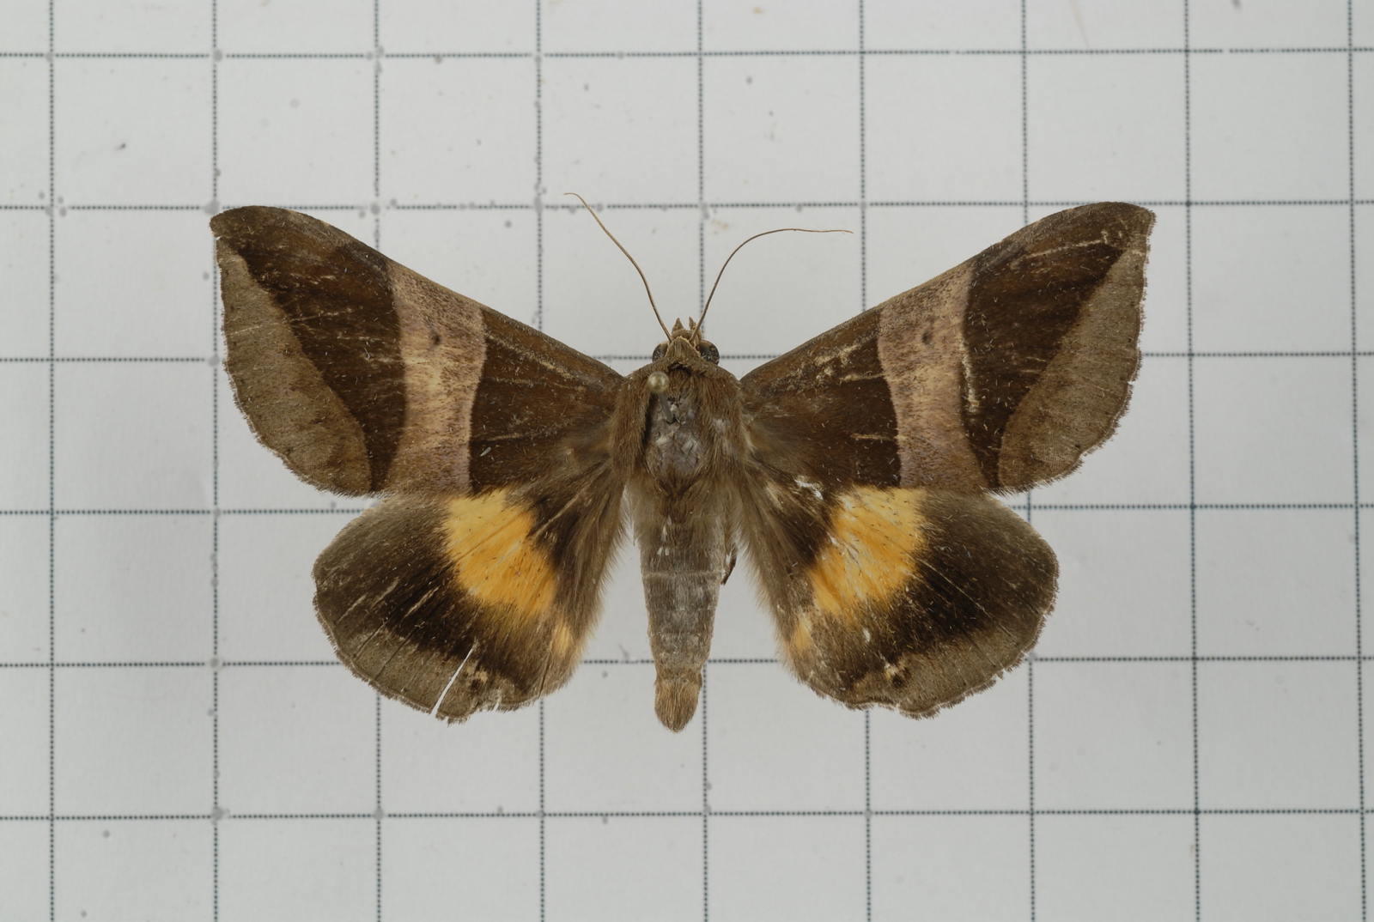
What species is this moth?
Bastilla fulvotaenia
